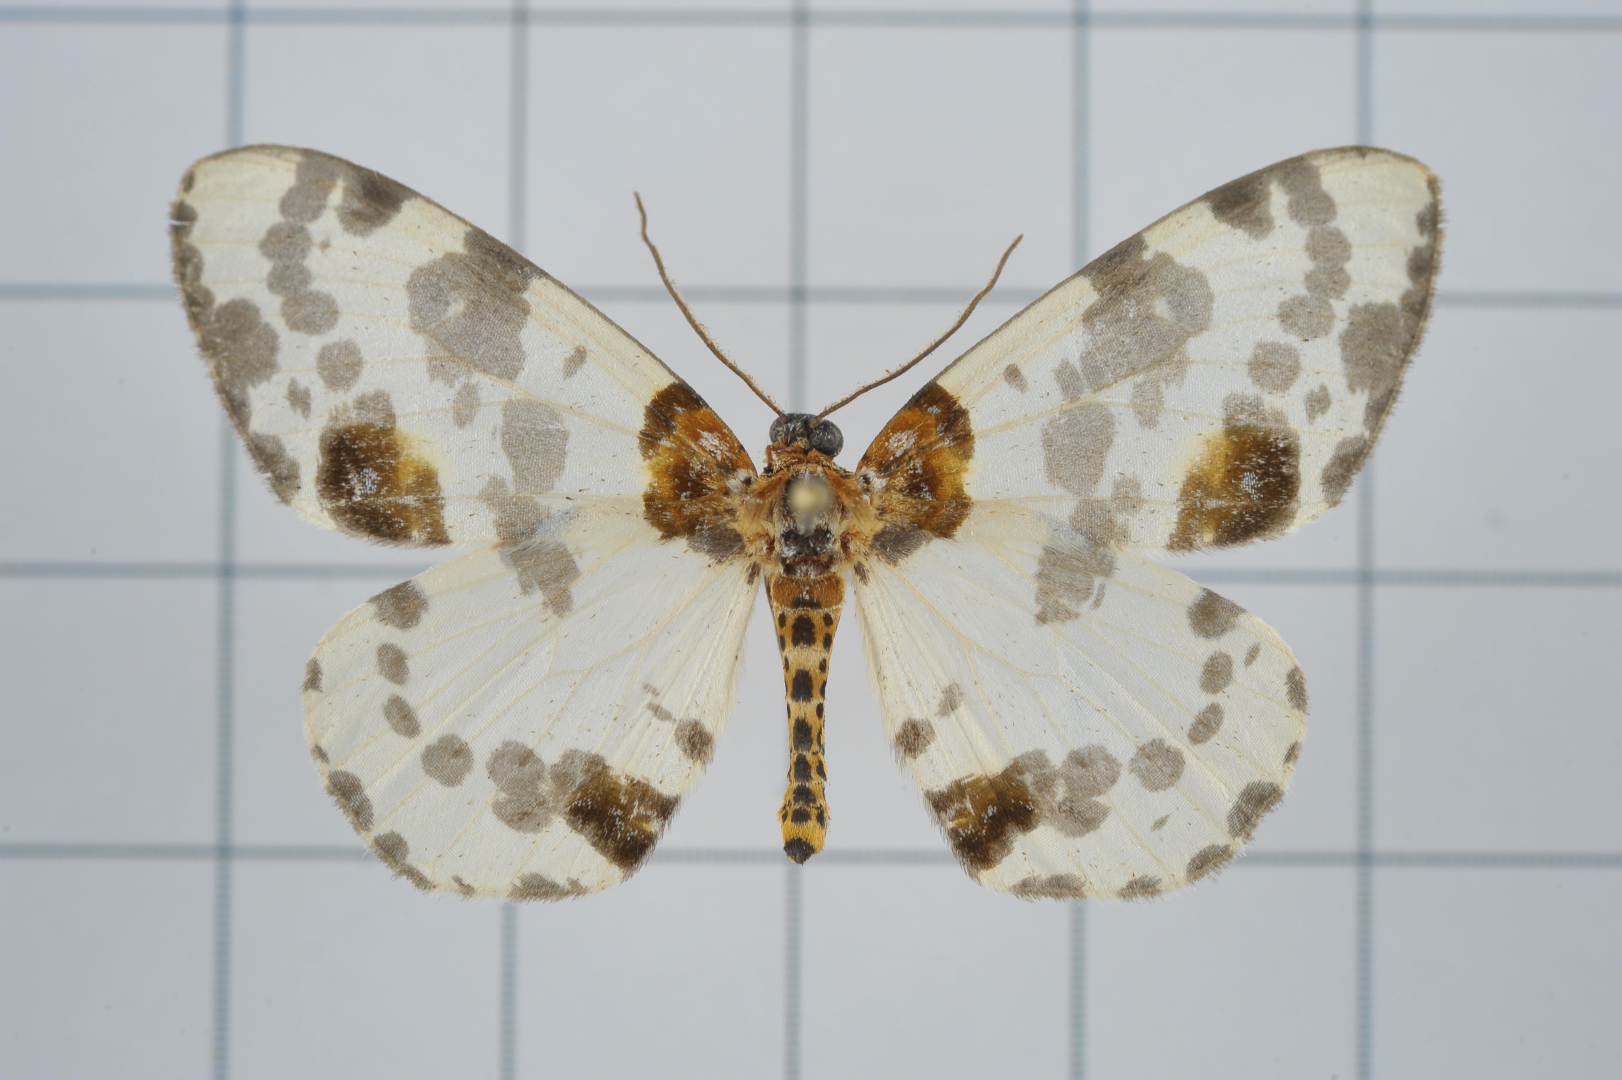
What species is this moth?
Abraxas adilluminata
